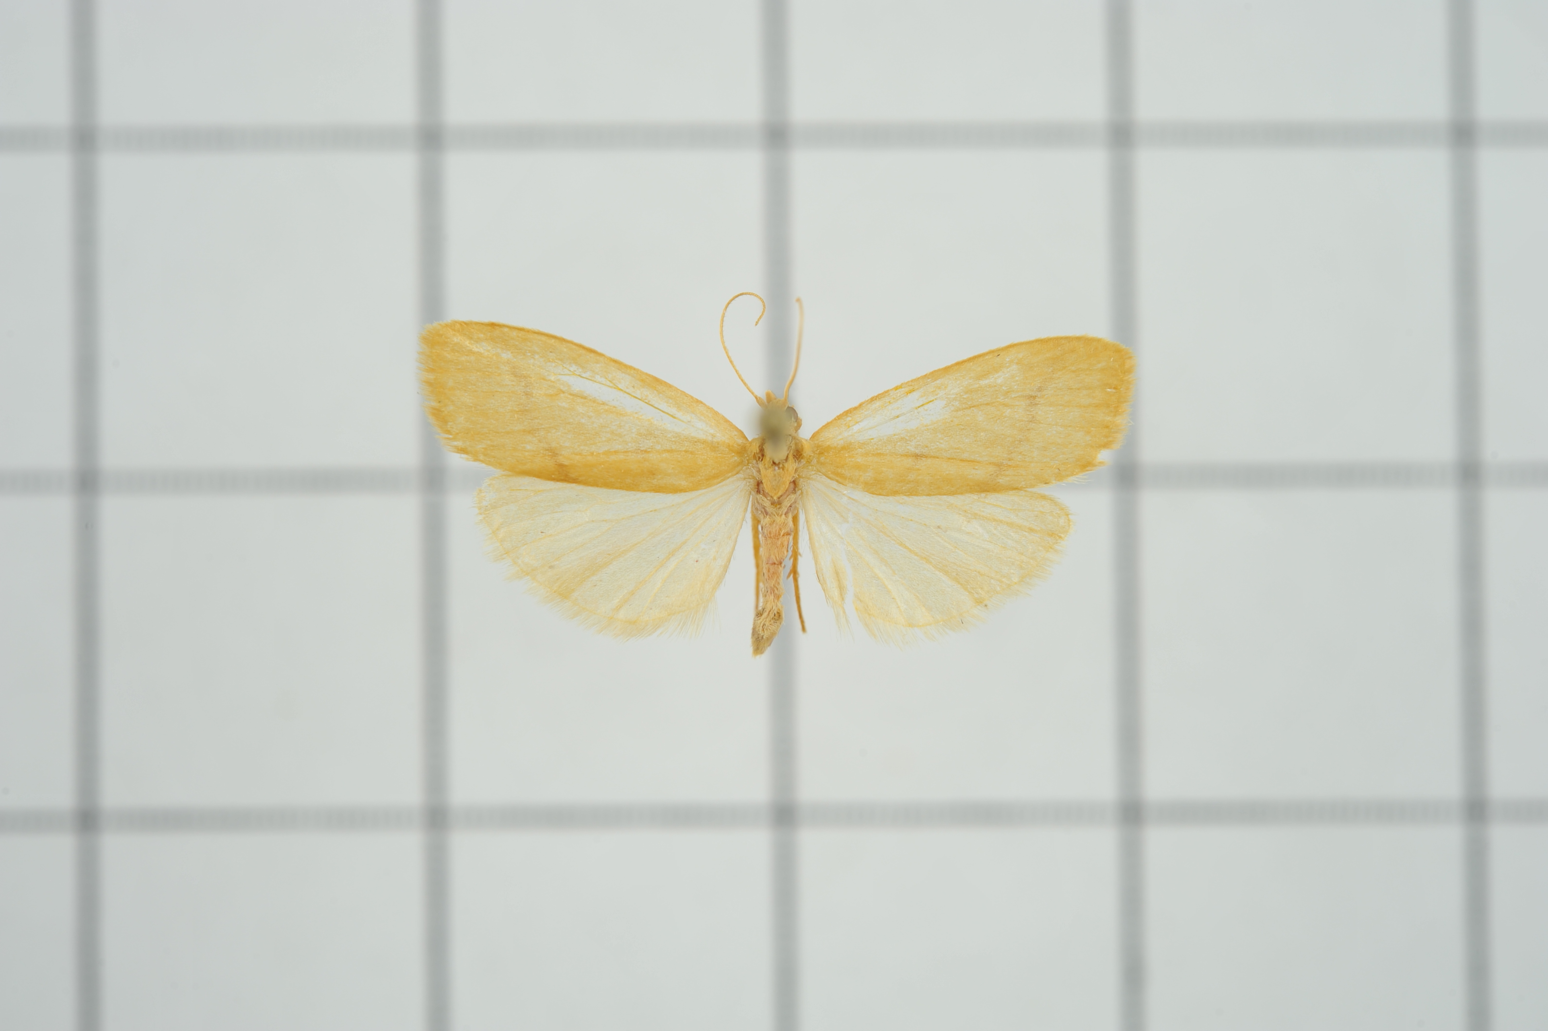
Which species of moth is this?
Notata parva
